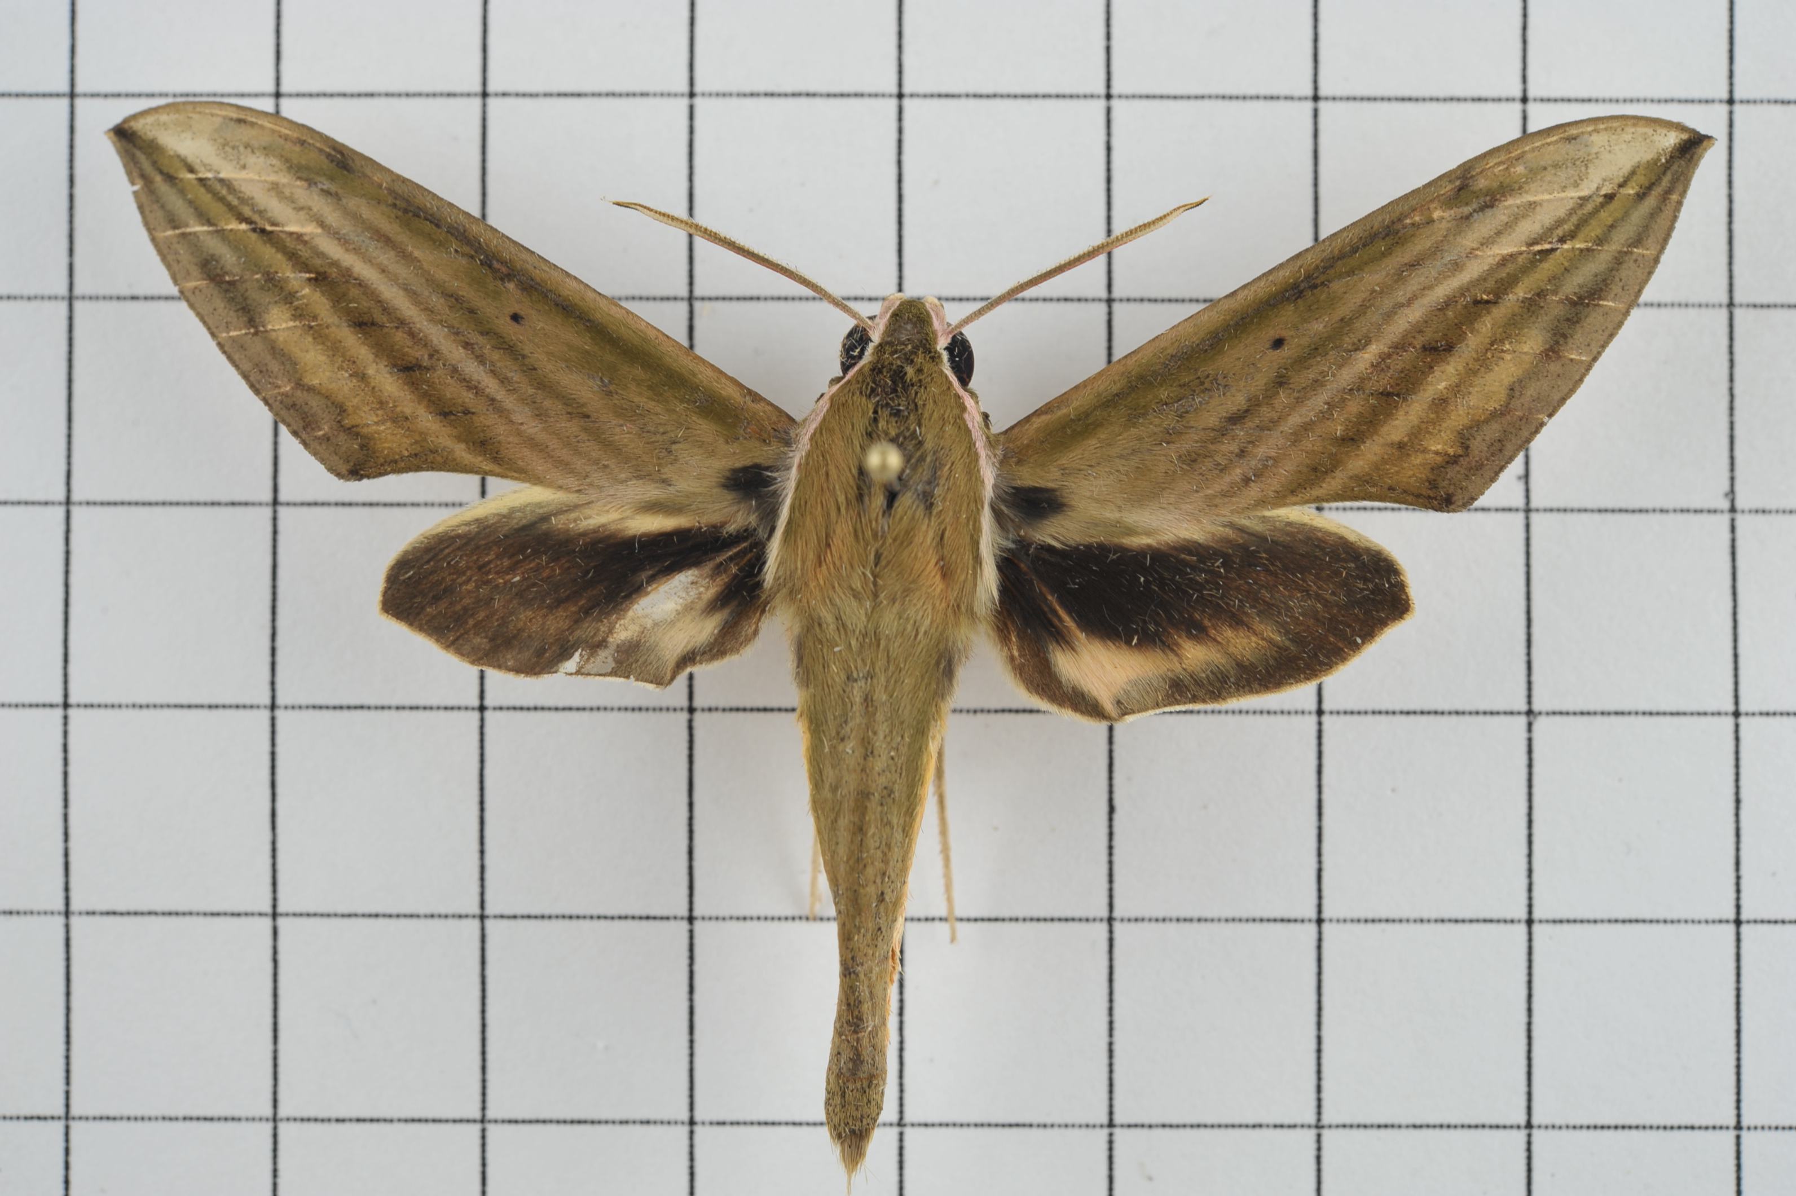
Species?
Cechetra minor
